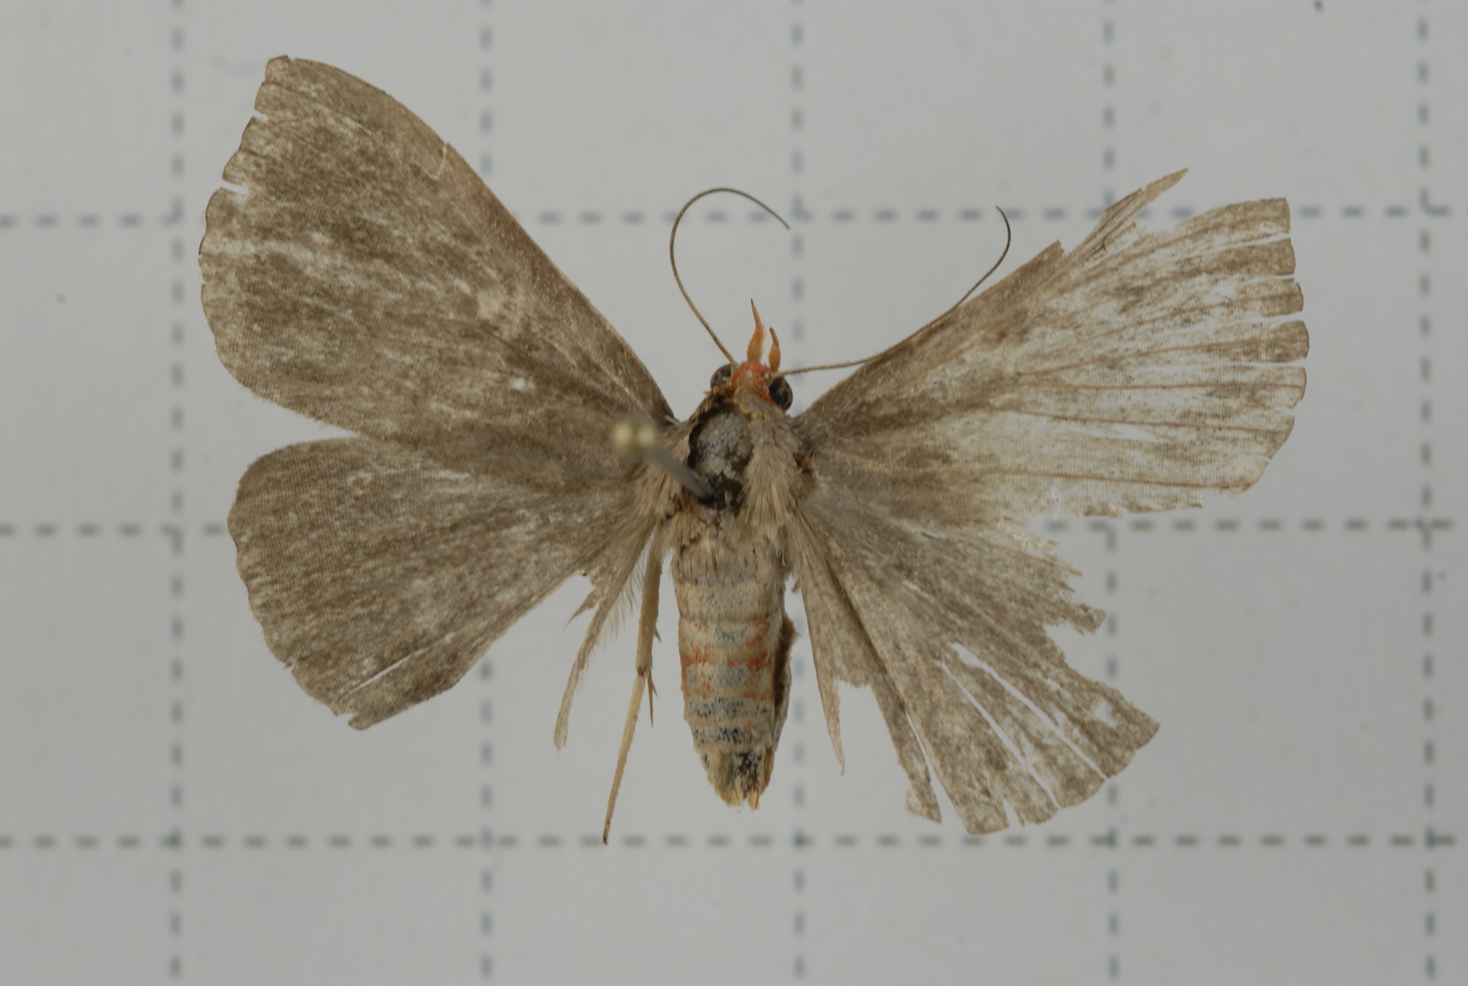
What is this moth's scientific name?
Calesia dasypterus
